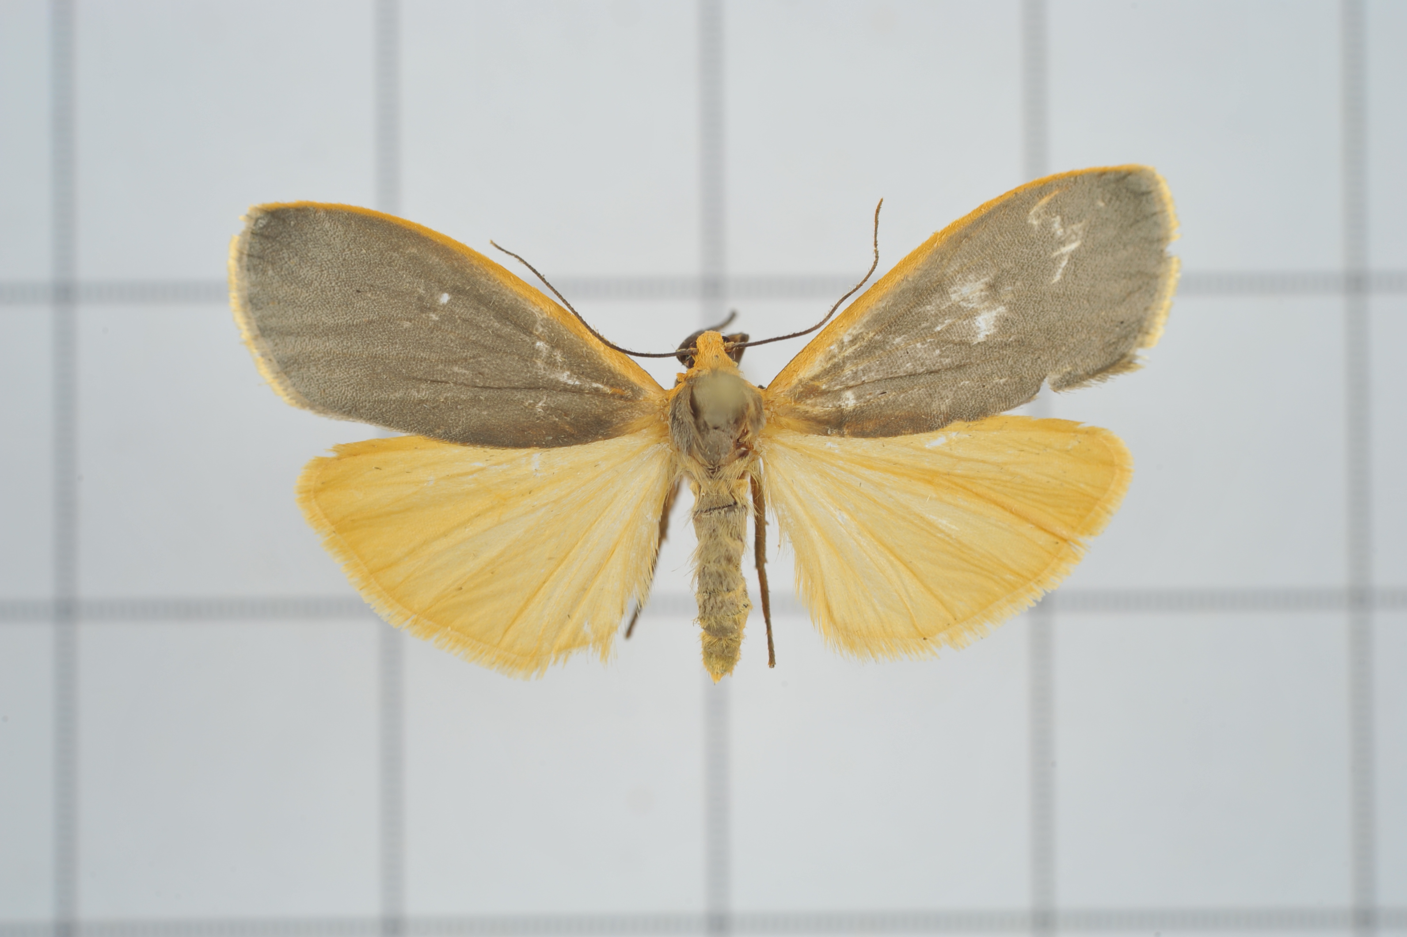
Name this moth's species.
Gandhara jieenchenae
